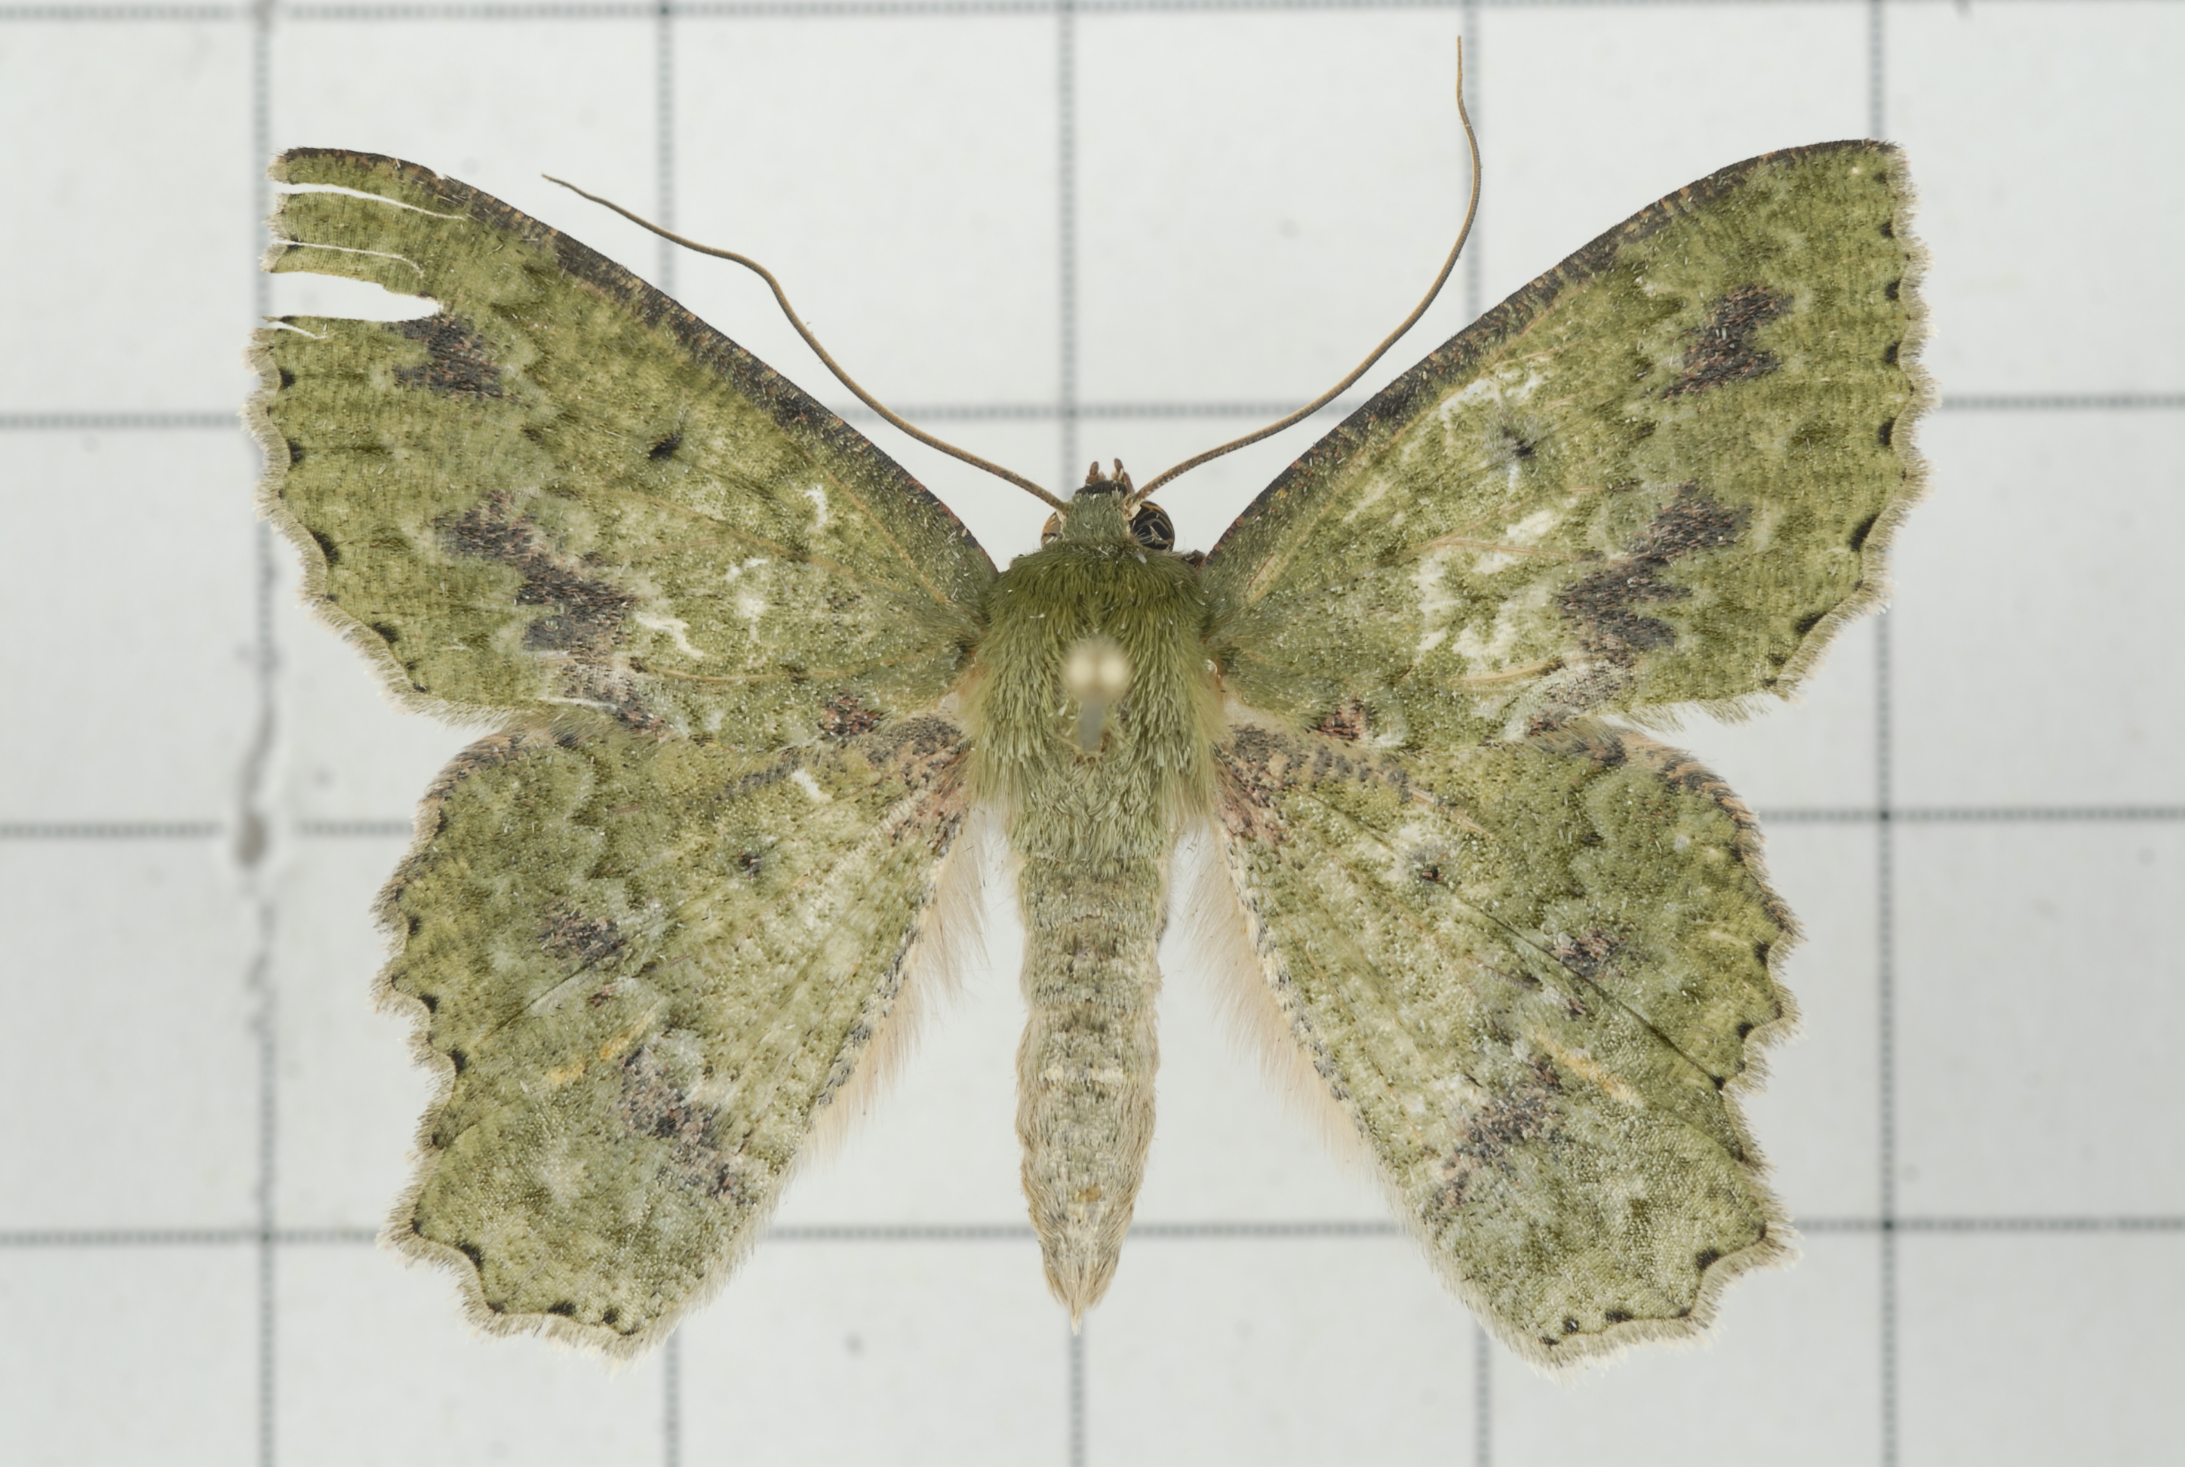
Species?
Herochroma baibarana
